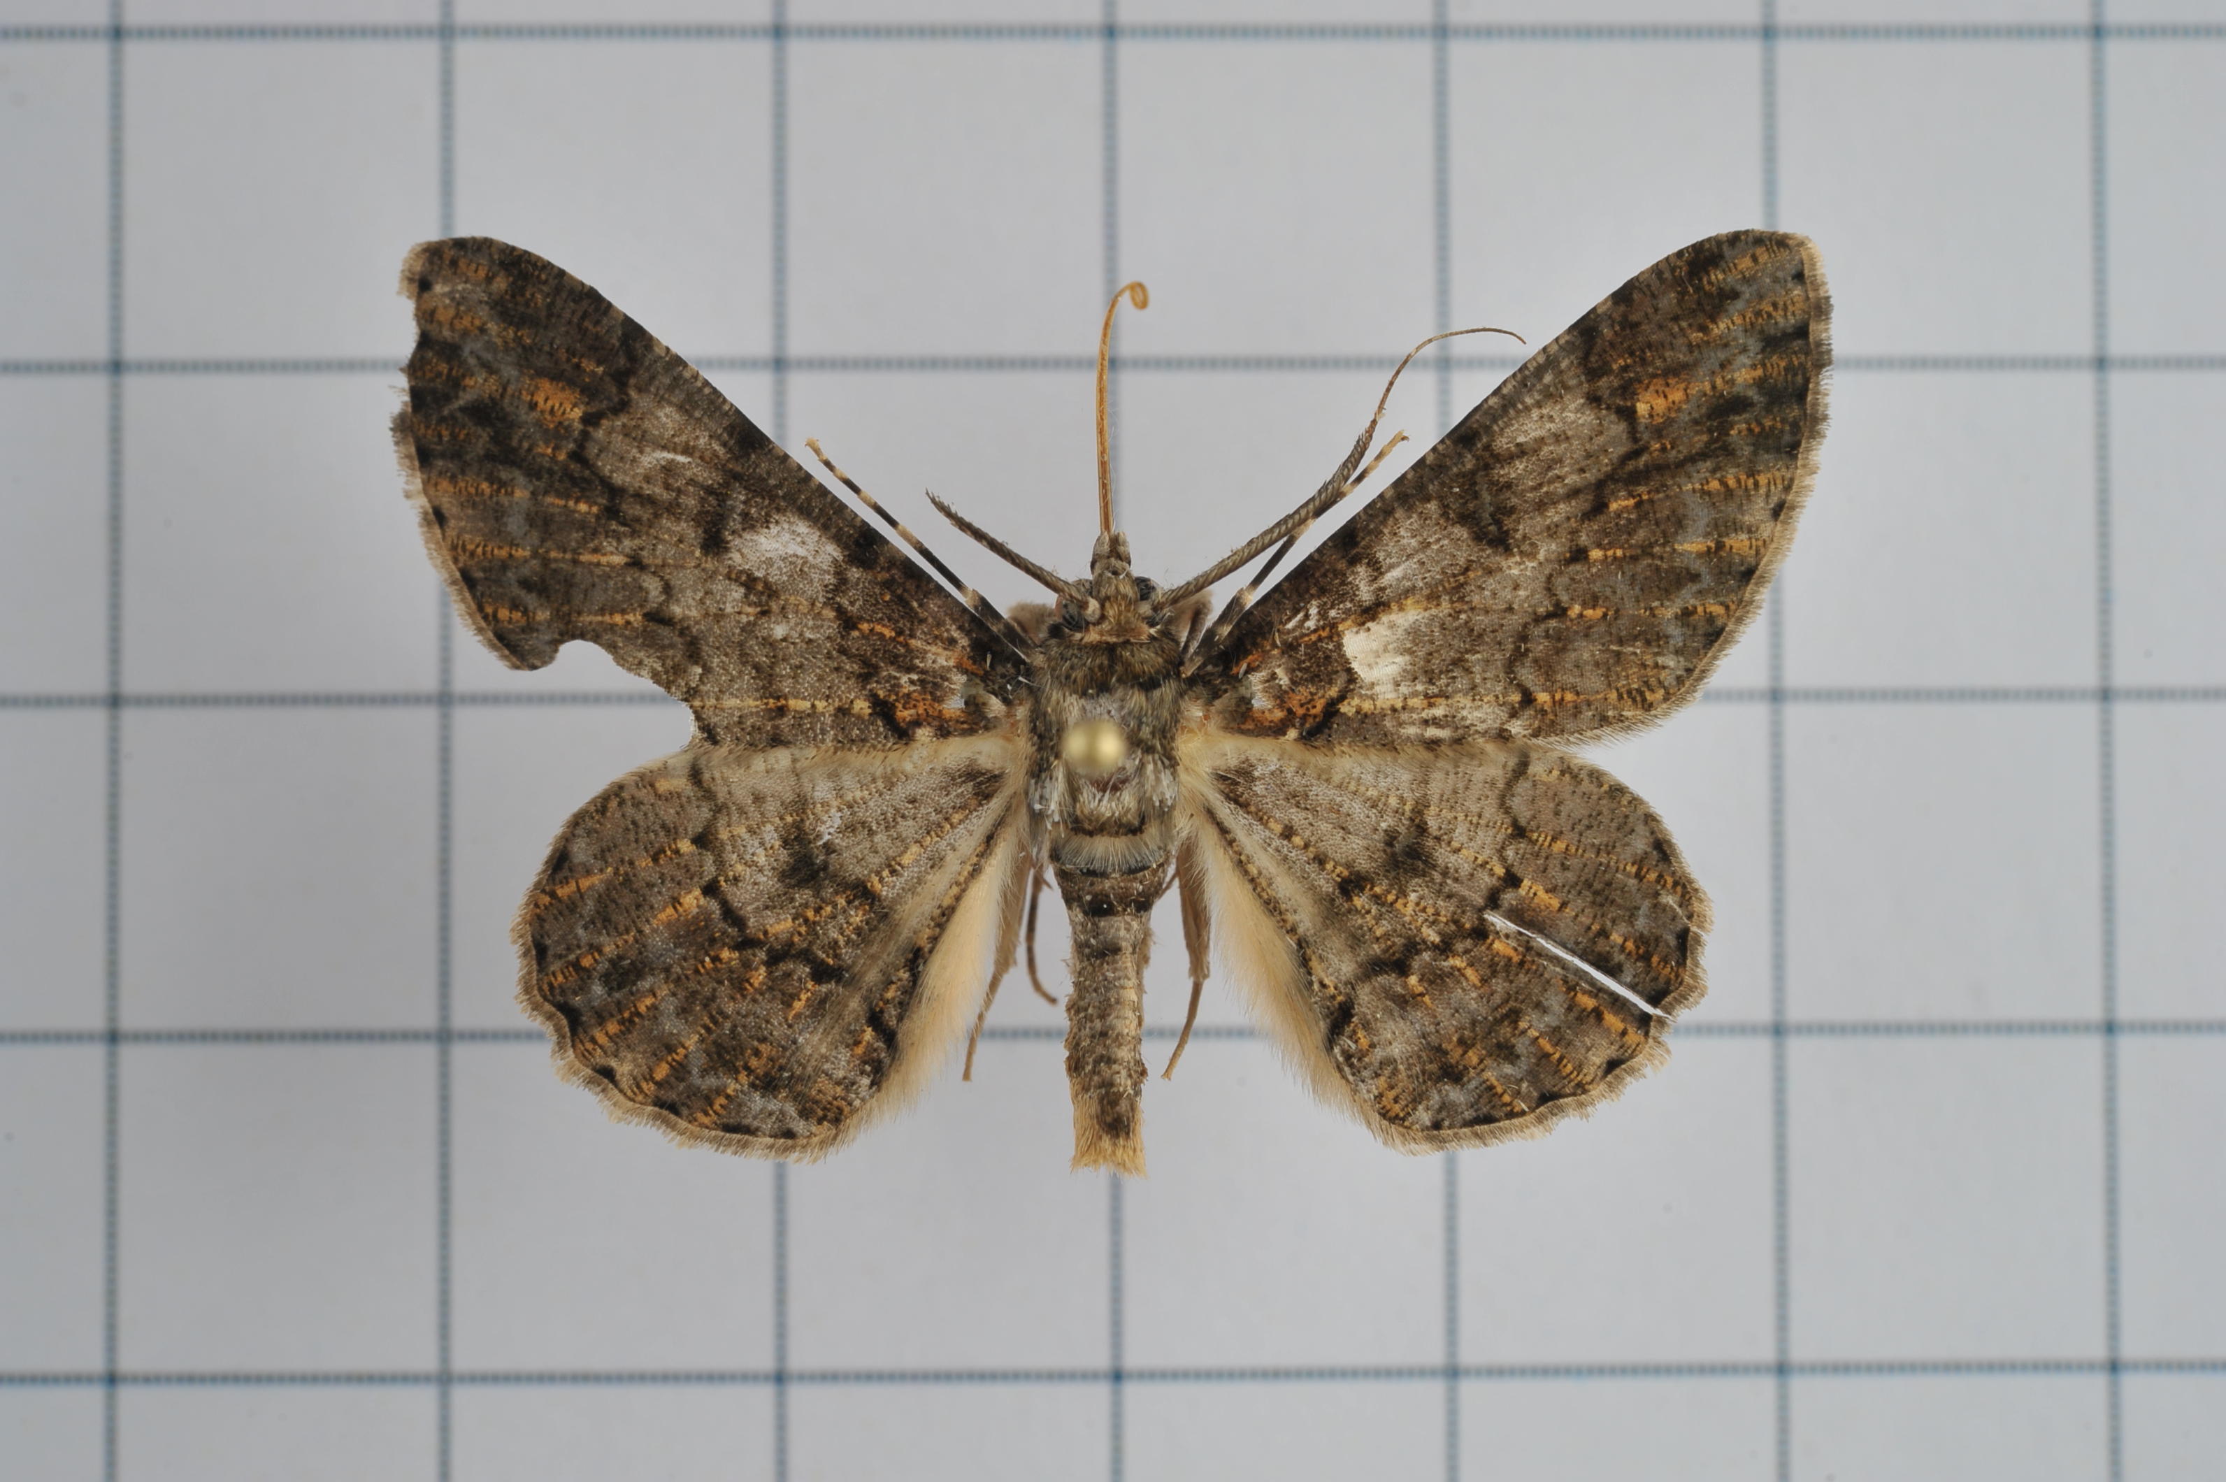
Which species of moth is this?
Cleora alienaria
